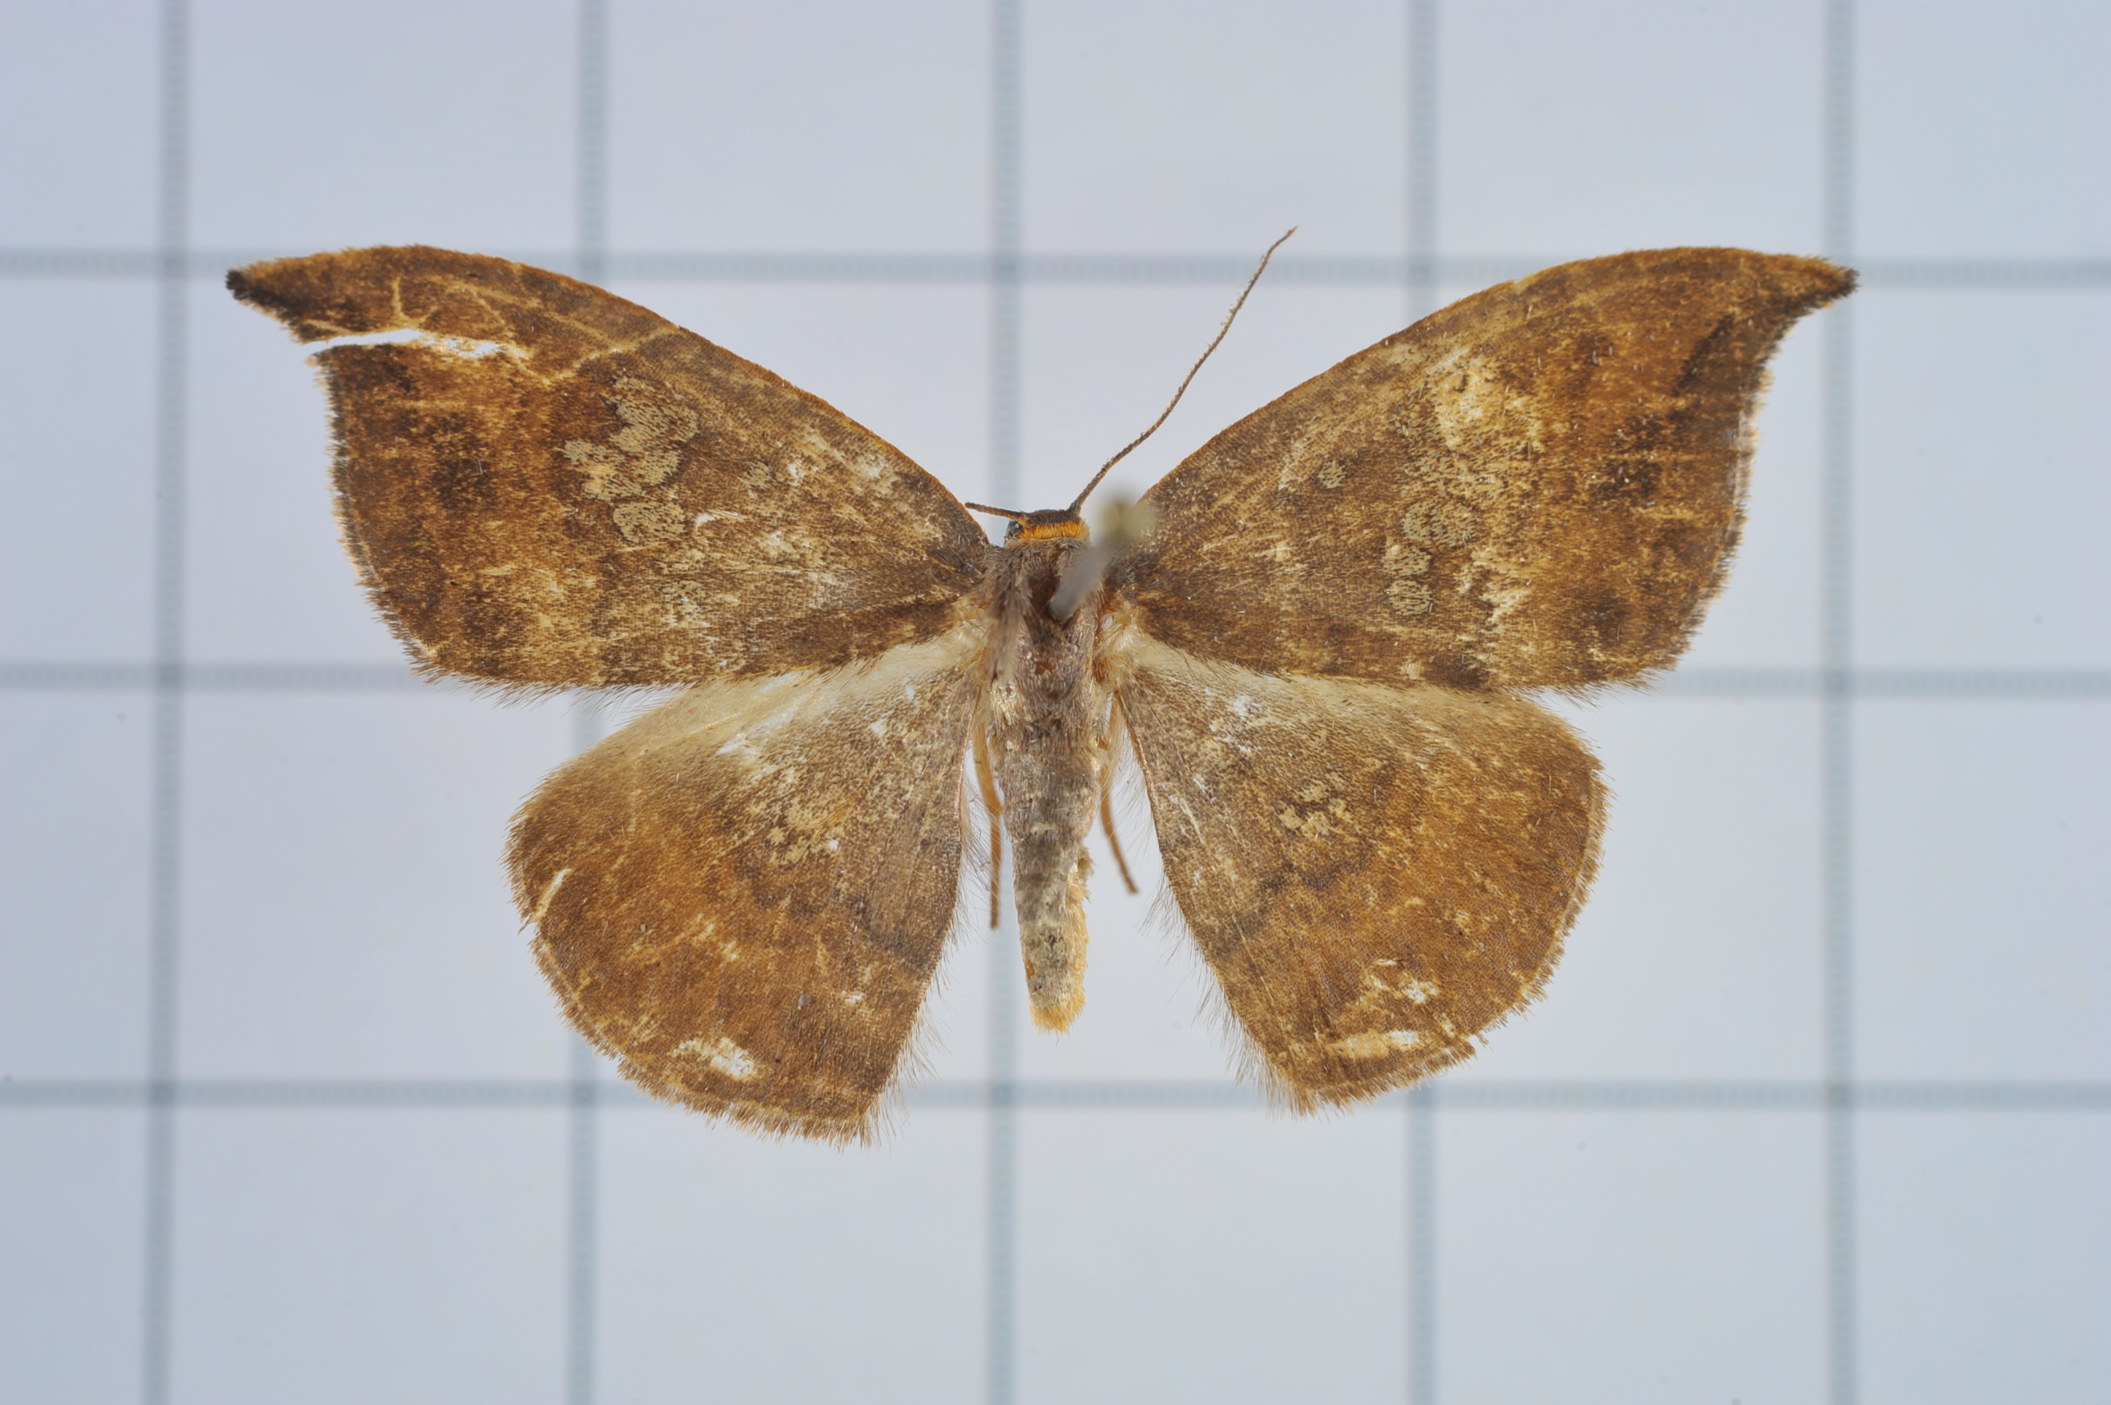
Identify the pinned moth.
Agnidra scabiosa fixseni
